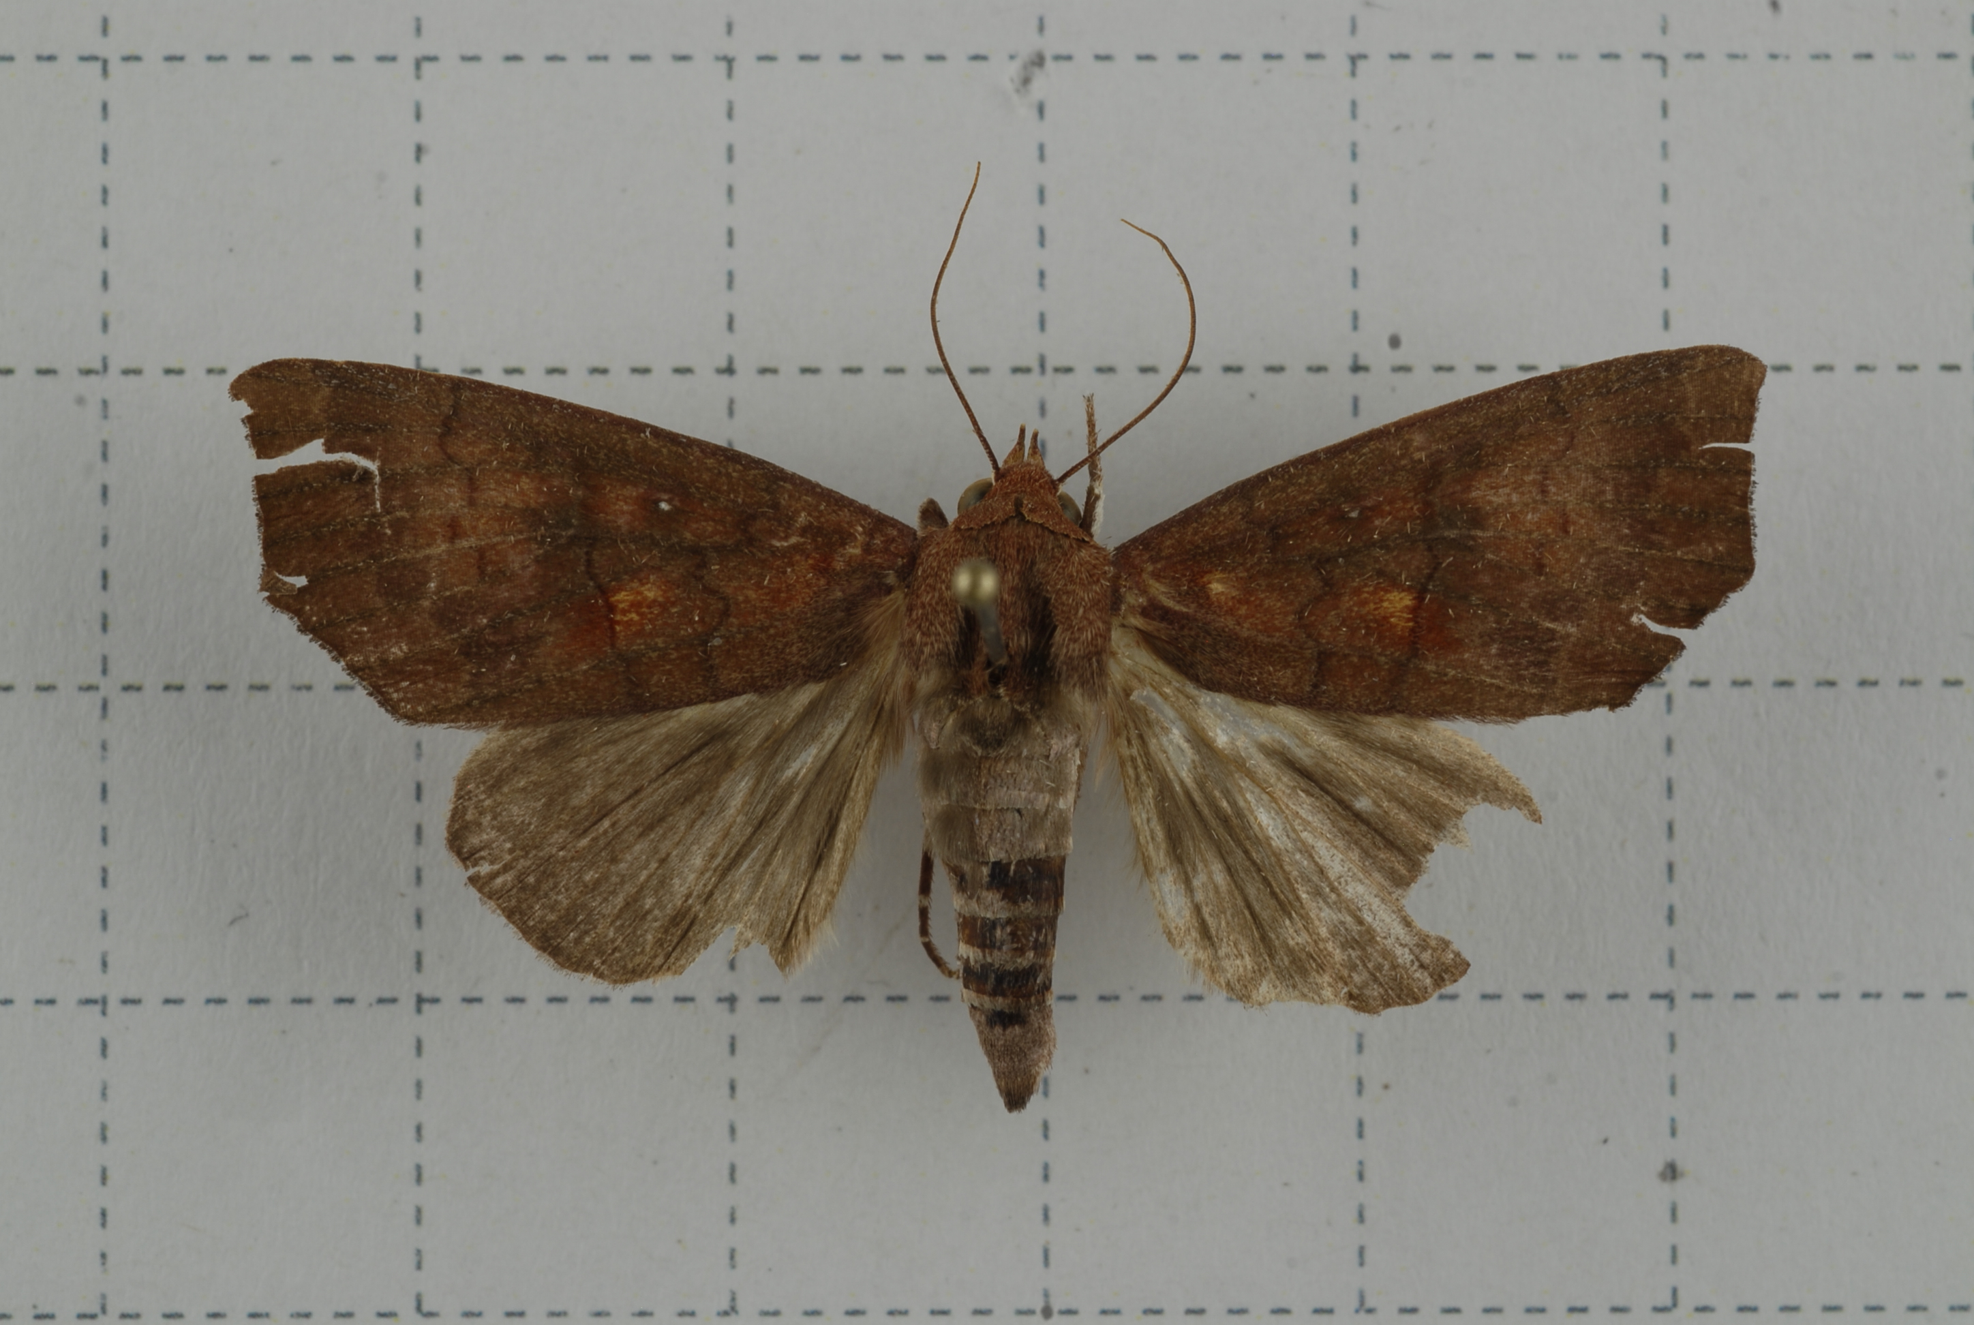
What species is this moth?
Rusicada privata
